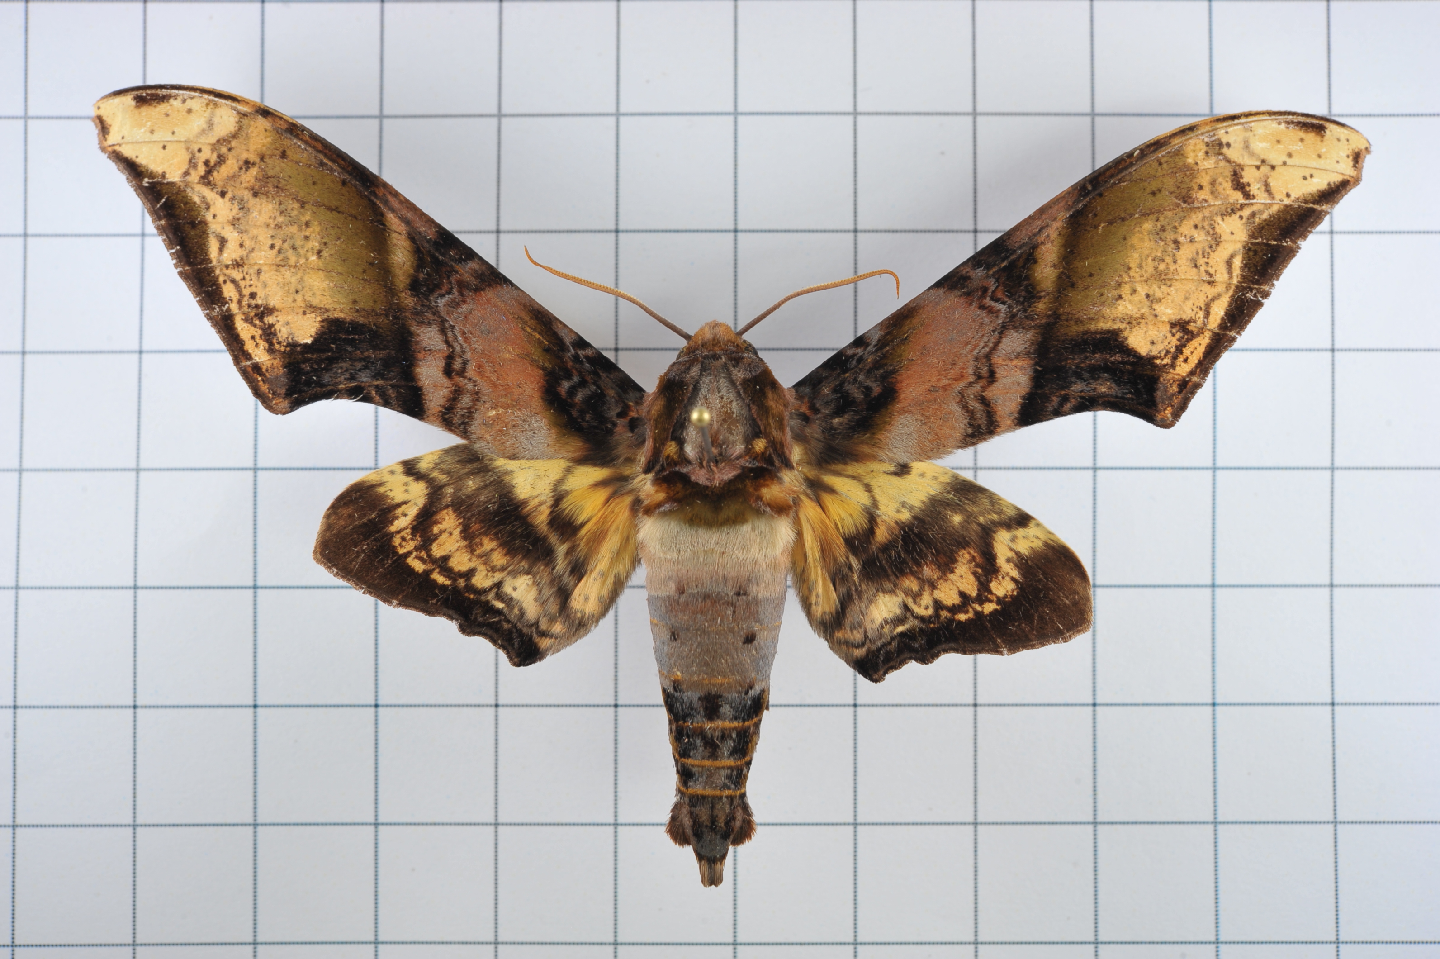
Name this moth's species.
Amplypterus mansoni takamukui
